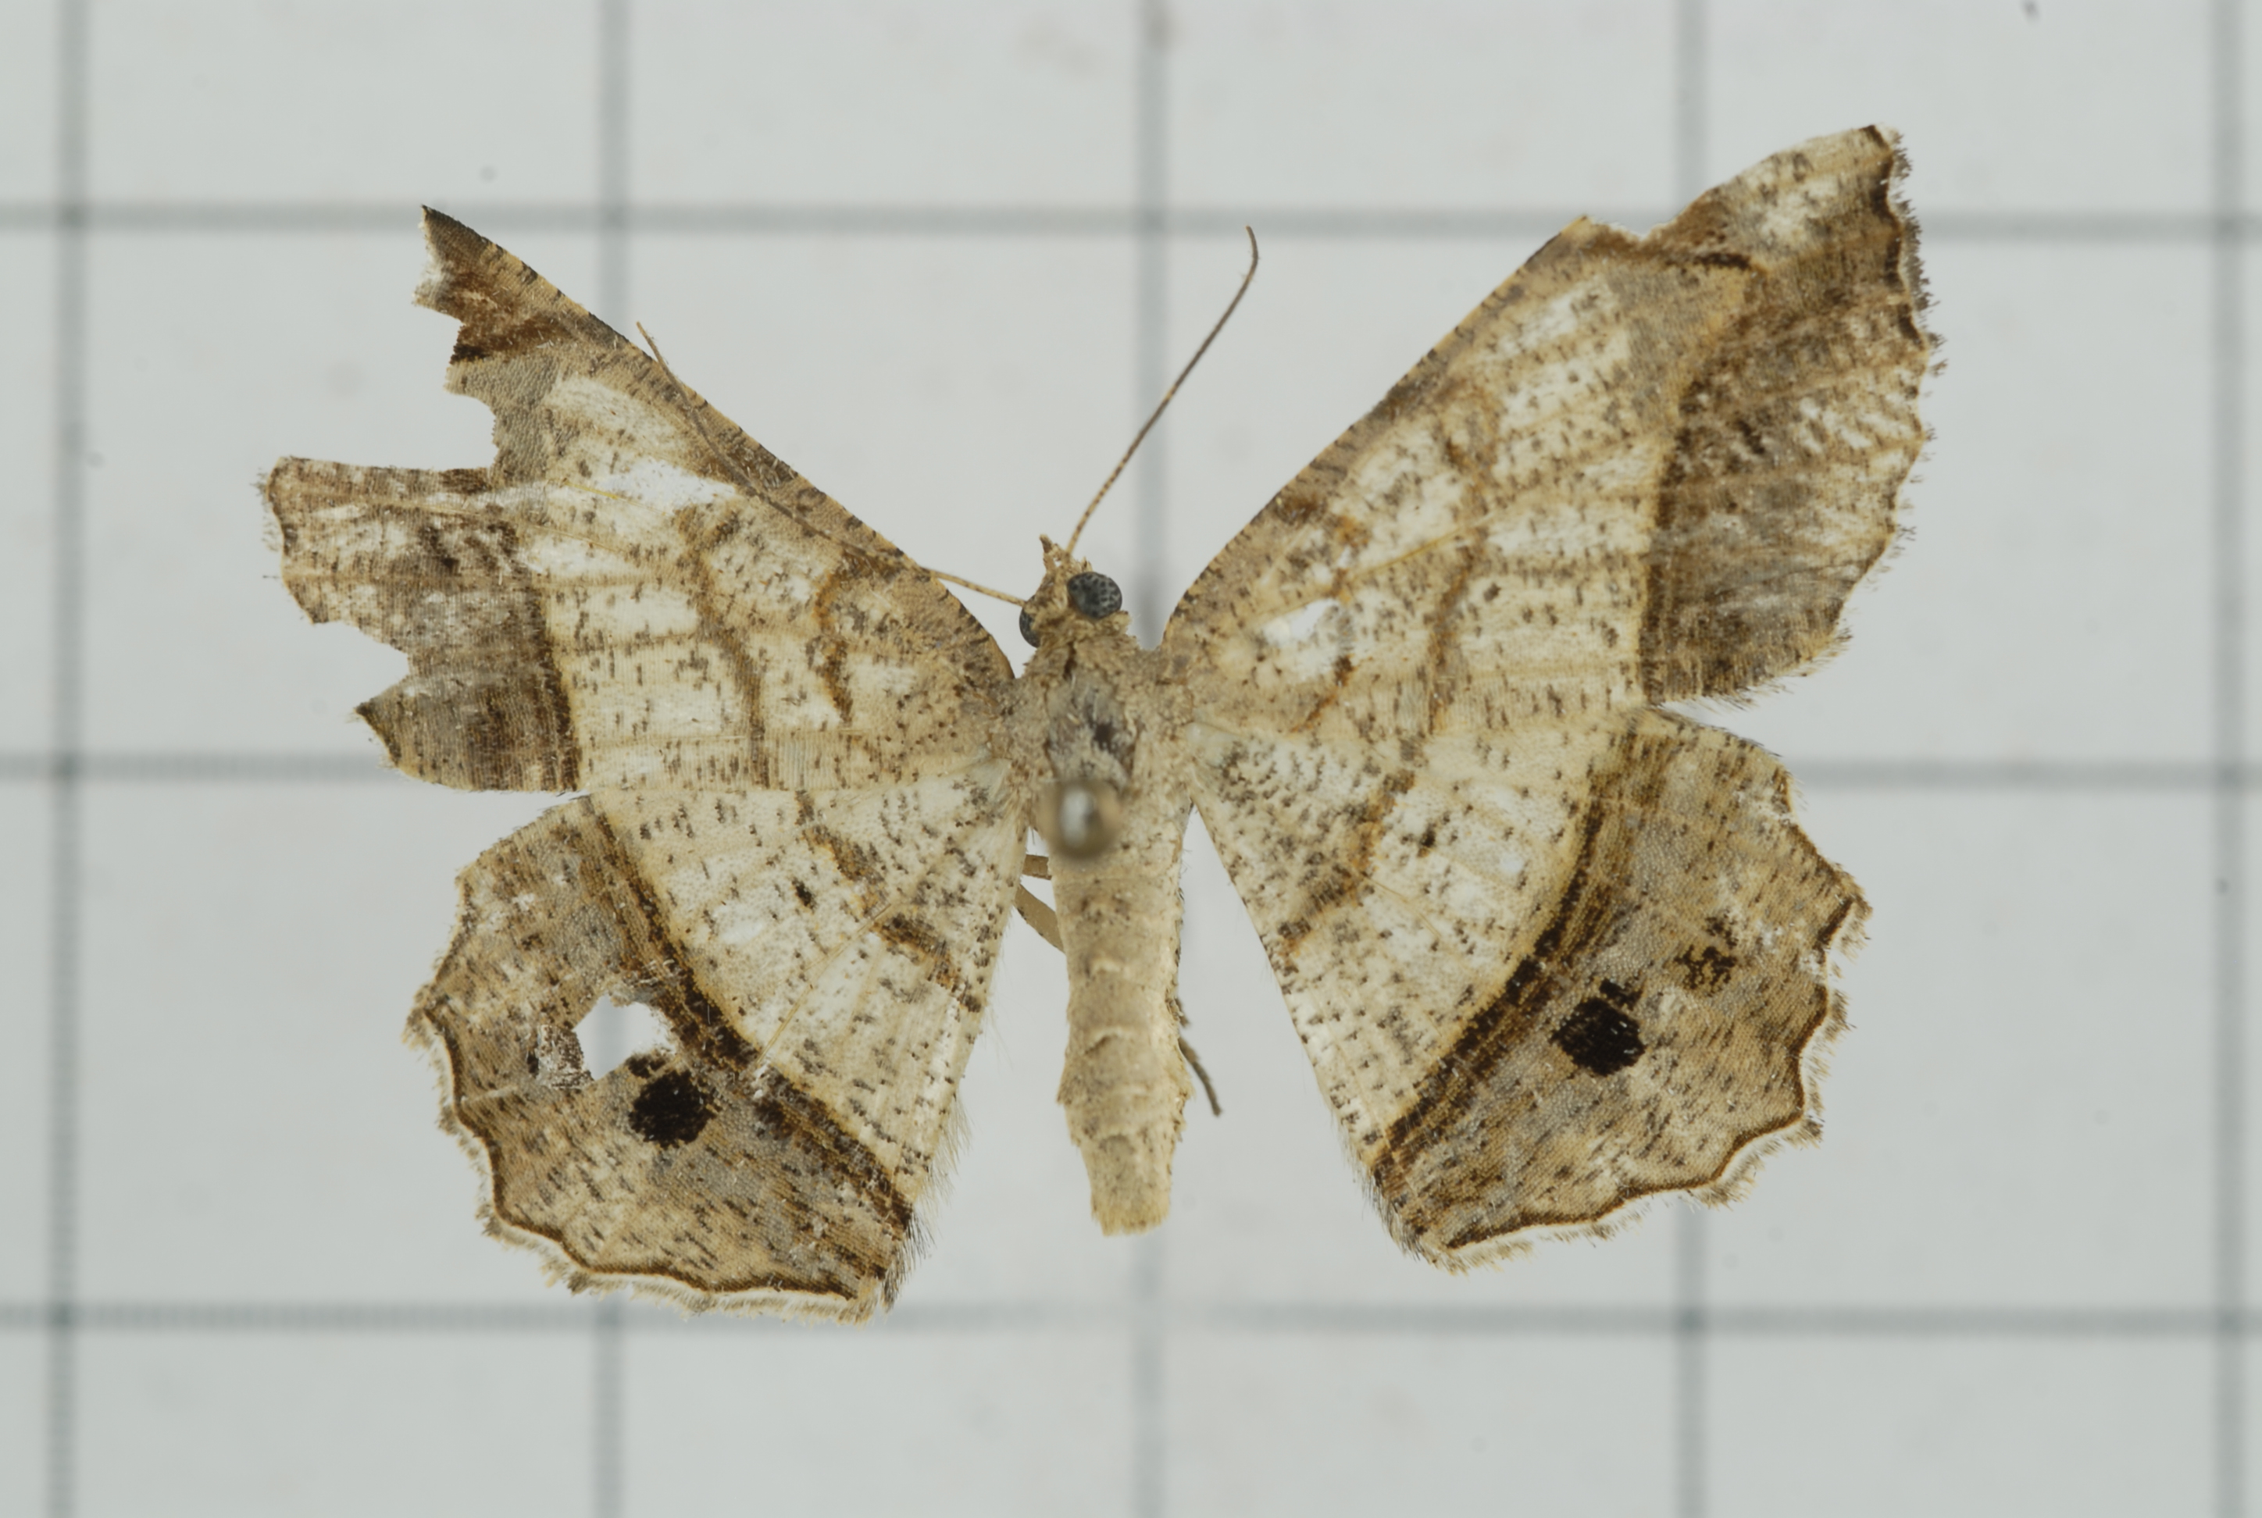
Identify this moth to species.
Chiasmia intermediaria
